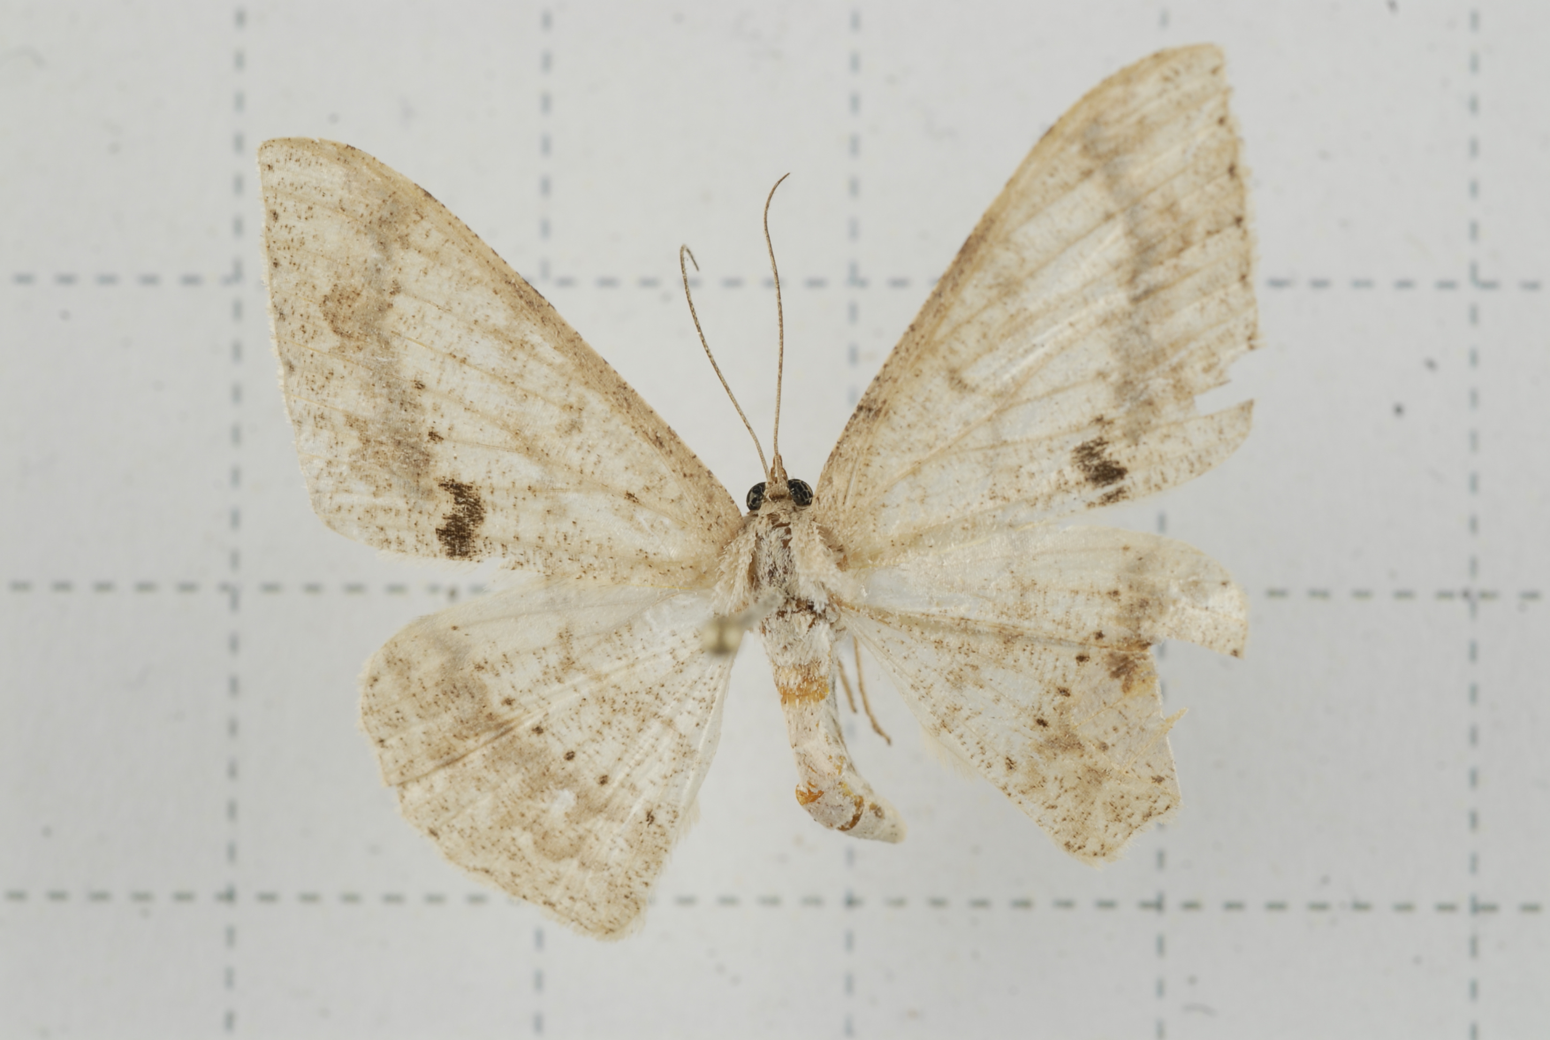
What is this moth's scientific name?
Luxiaria mitorrhaphes
